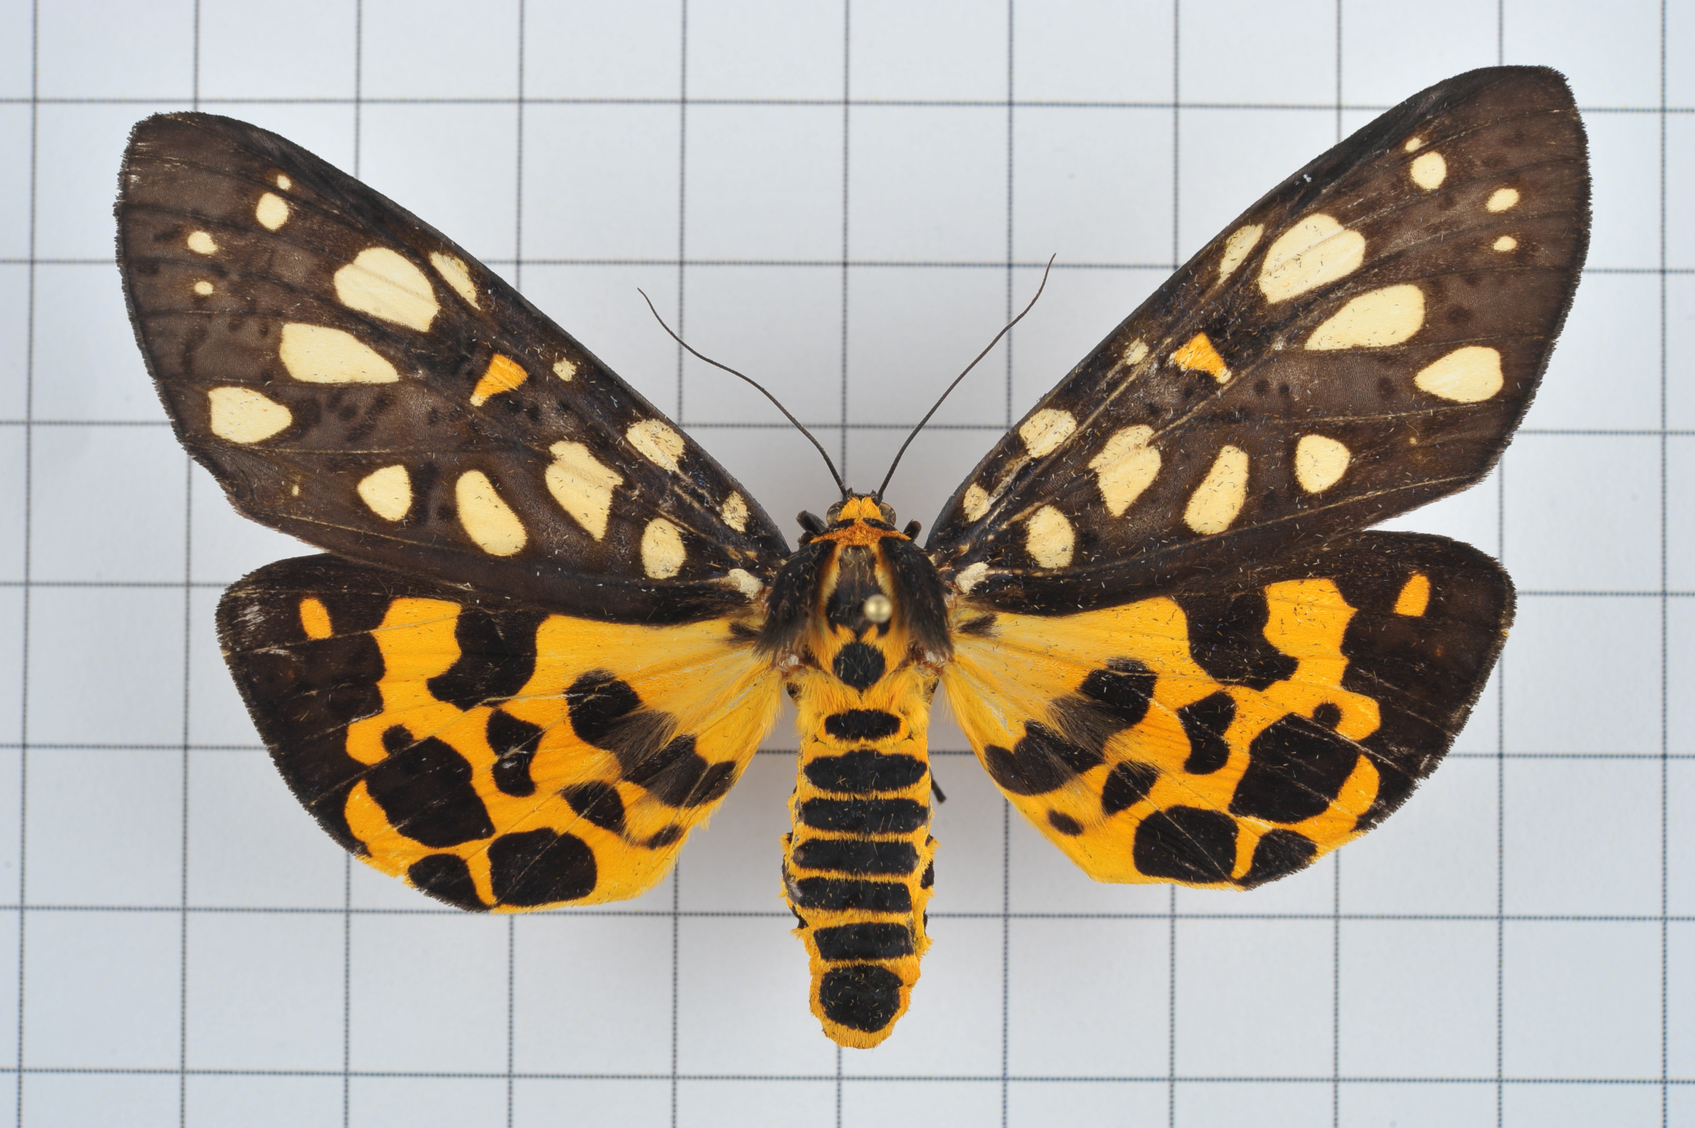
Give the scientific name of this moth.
Aglaomorpha histrio formosana
